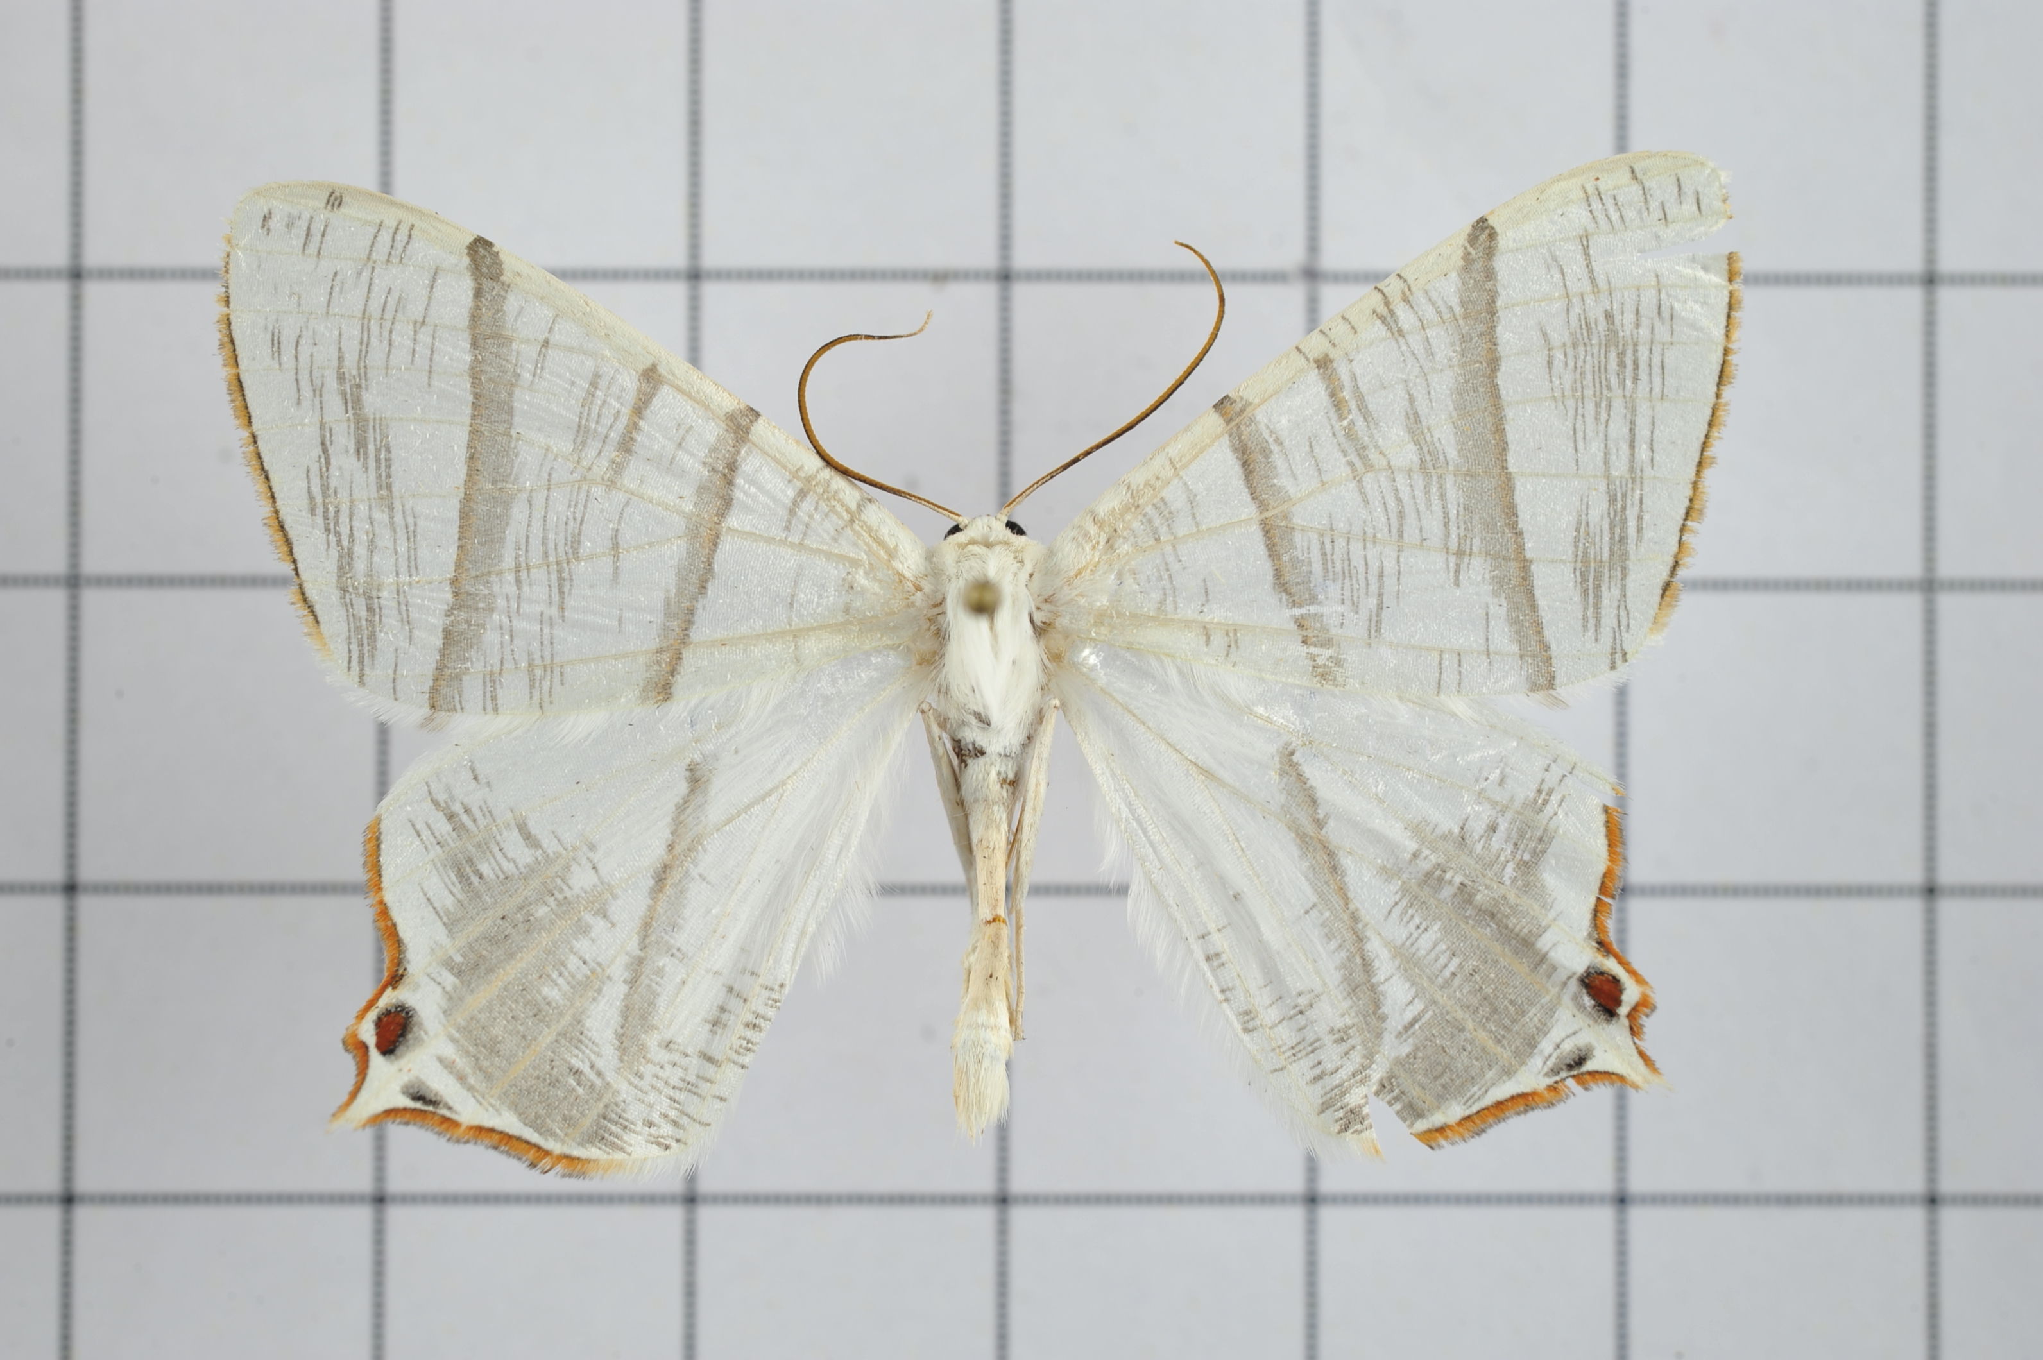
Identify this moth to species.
Ourapteryx similaria horishana
